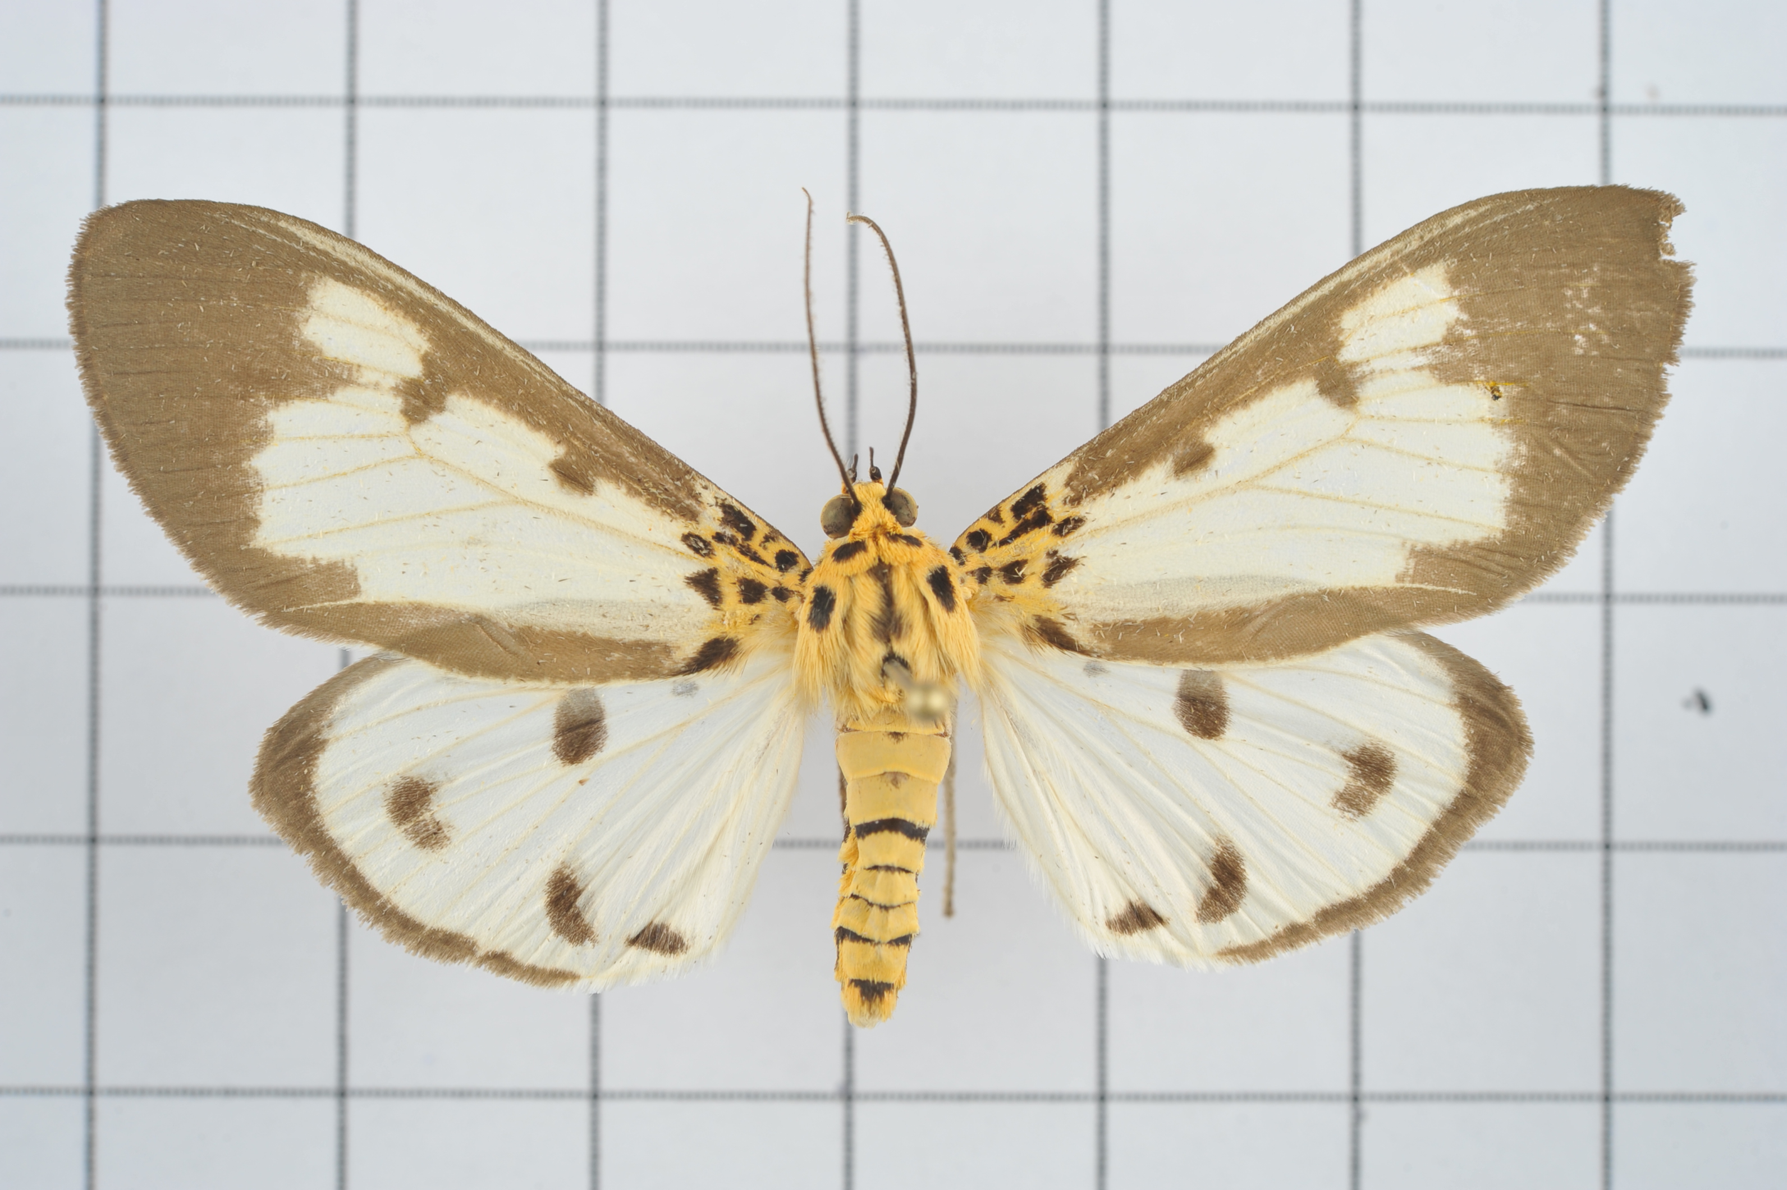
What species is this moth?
Asota plana lacteata
